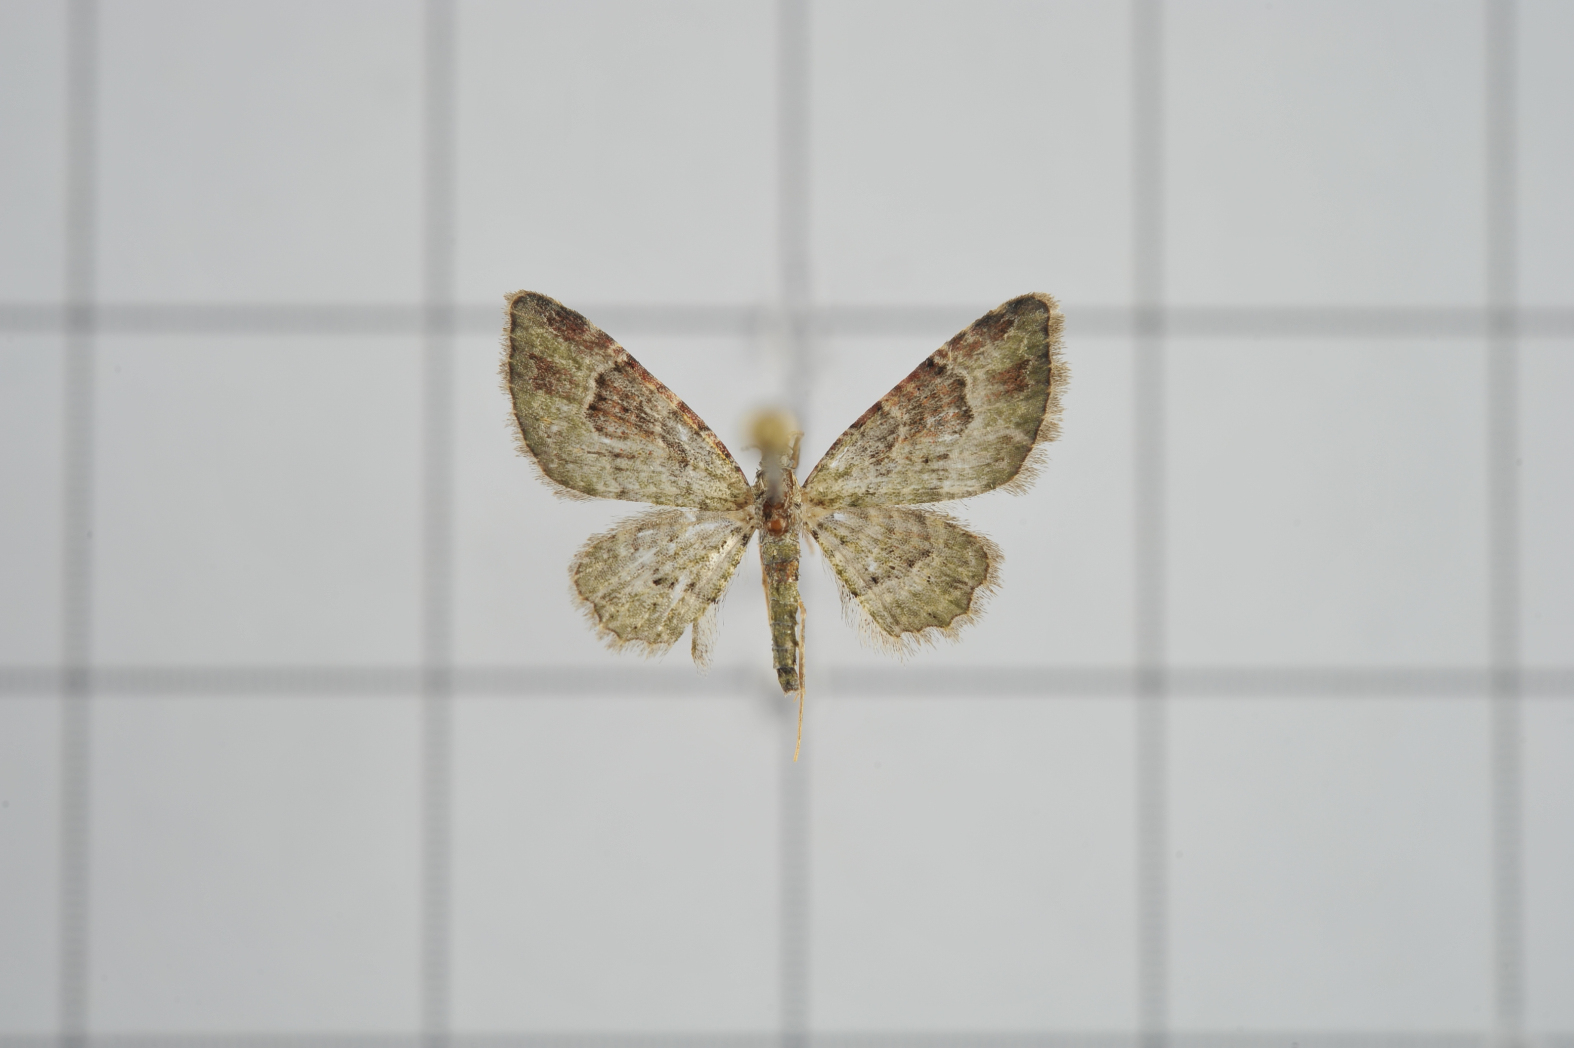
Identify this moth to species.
Calluga costalis
